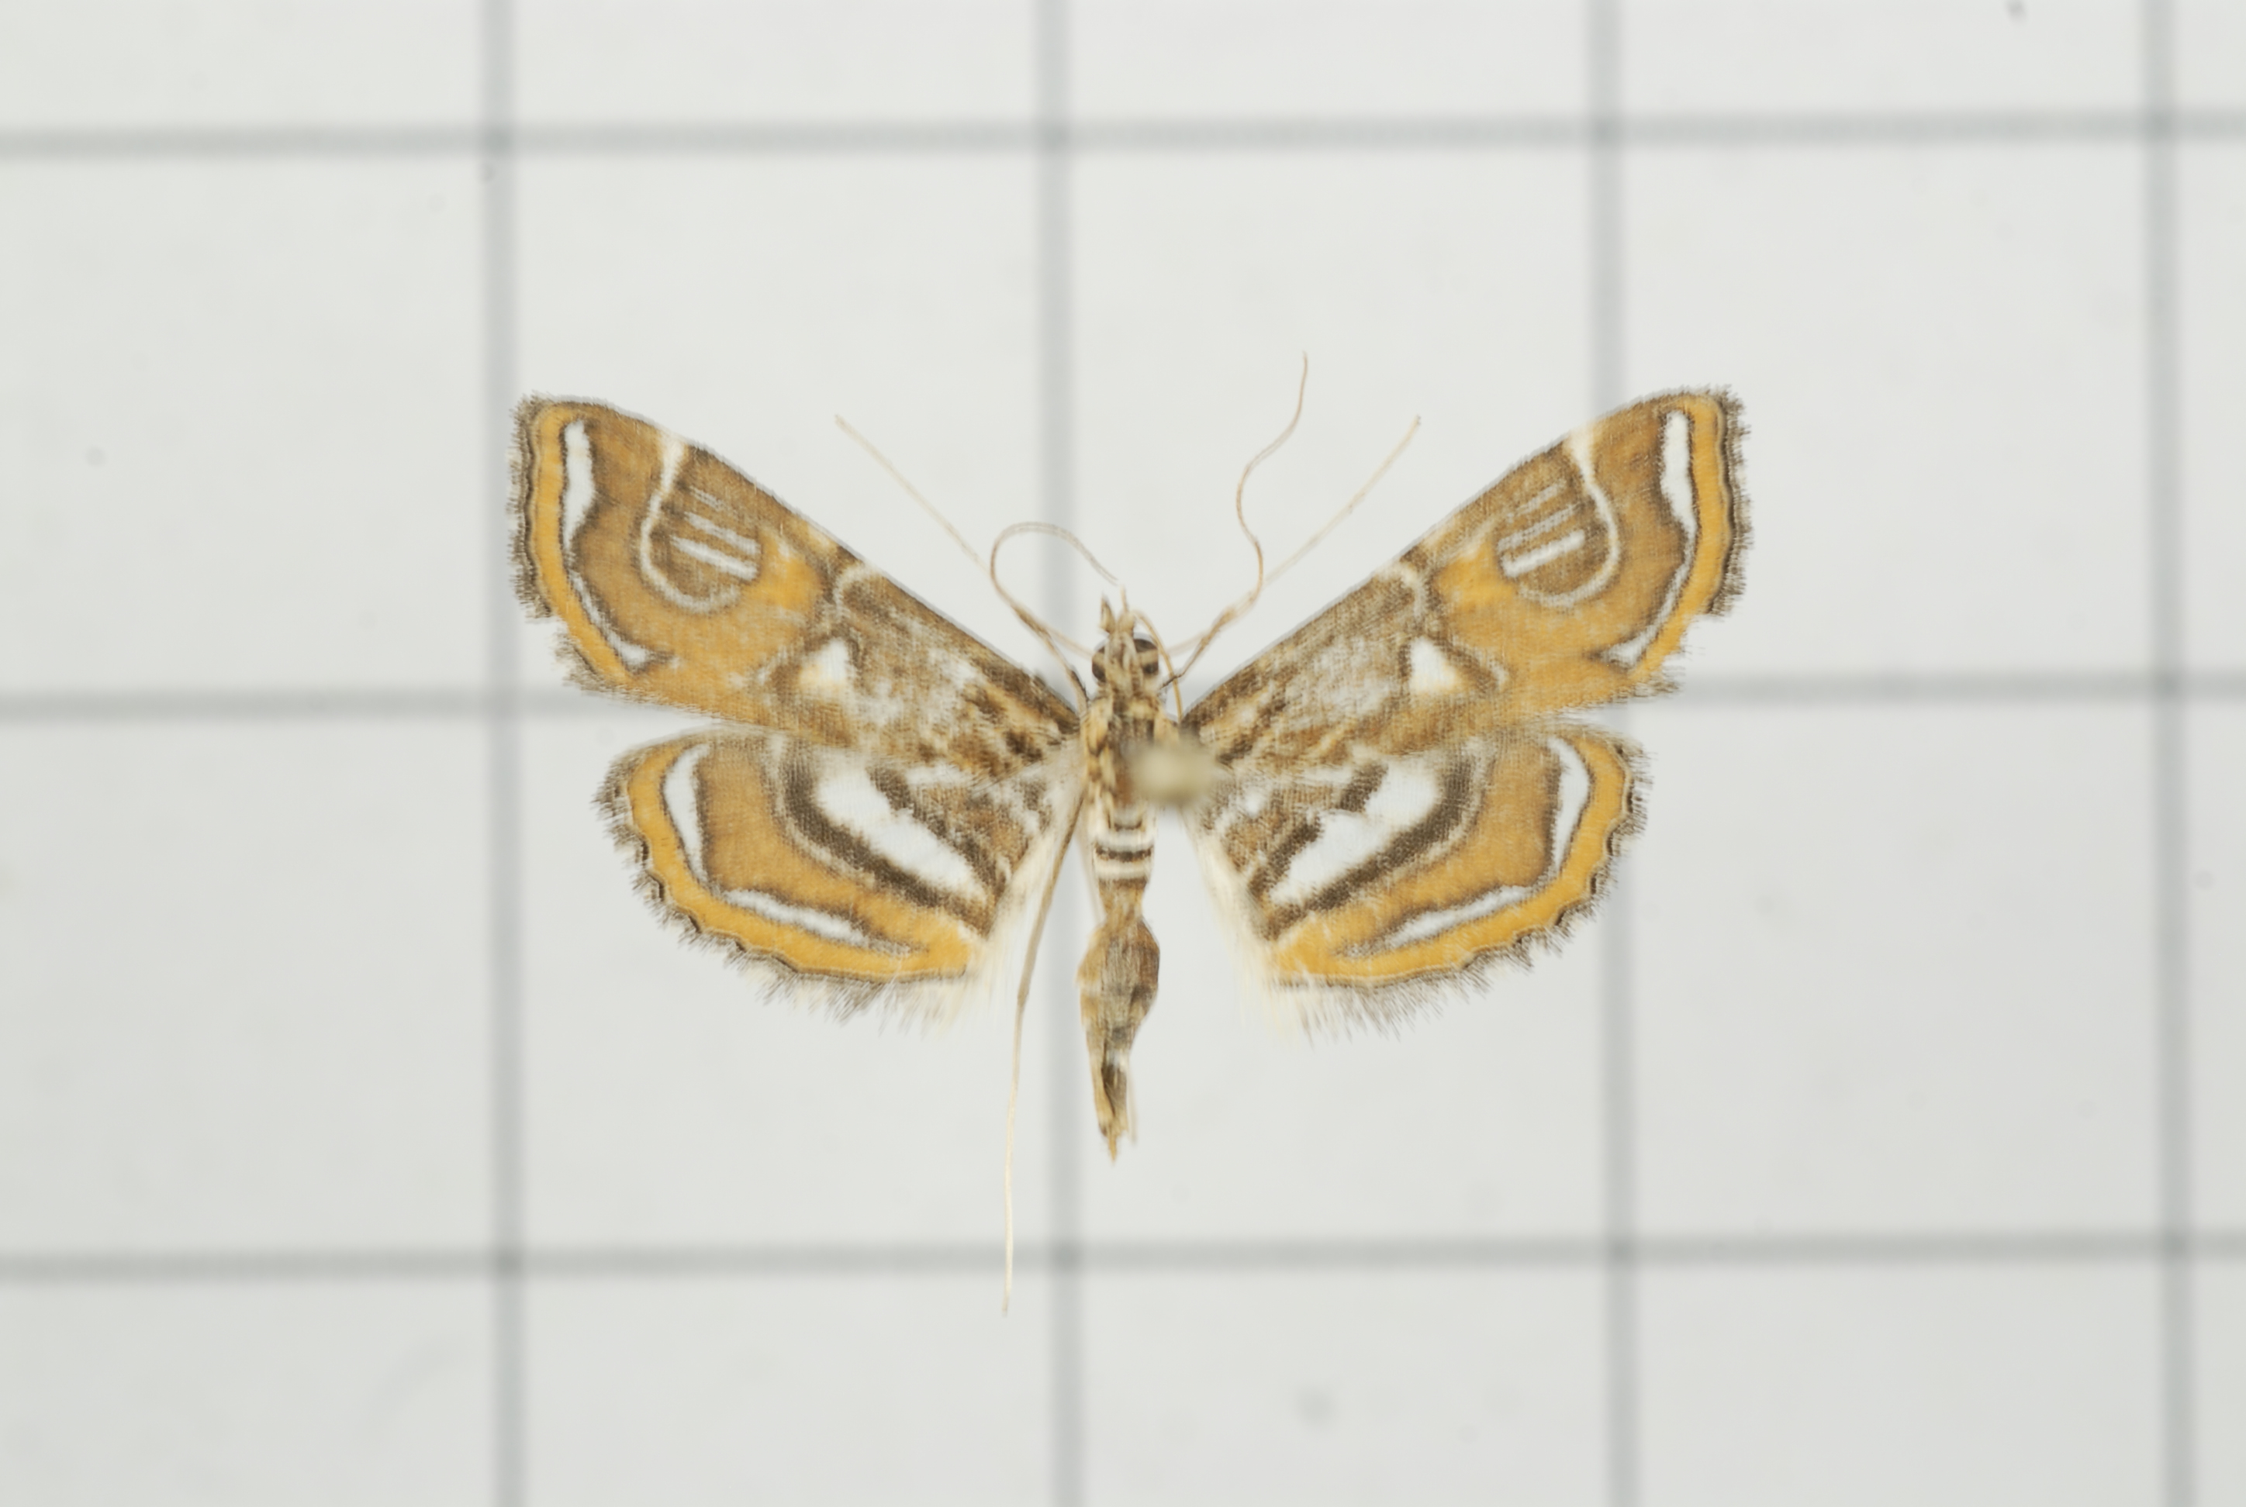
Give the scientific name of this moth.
Paracymoriza cataclystalis
